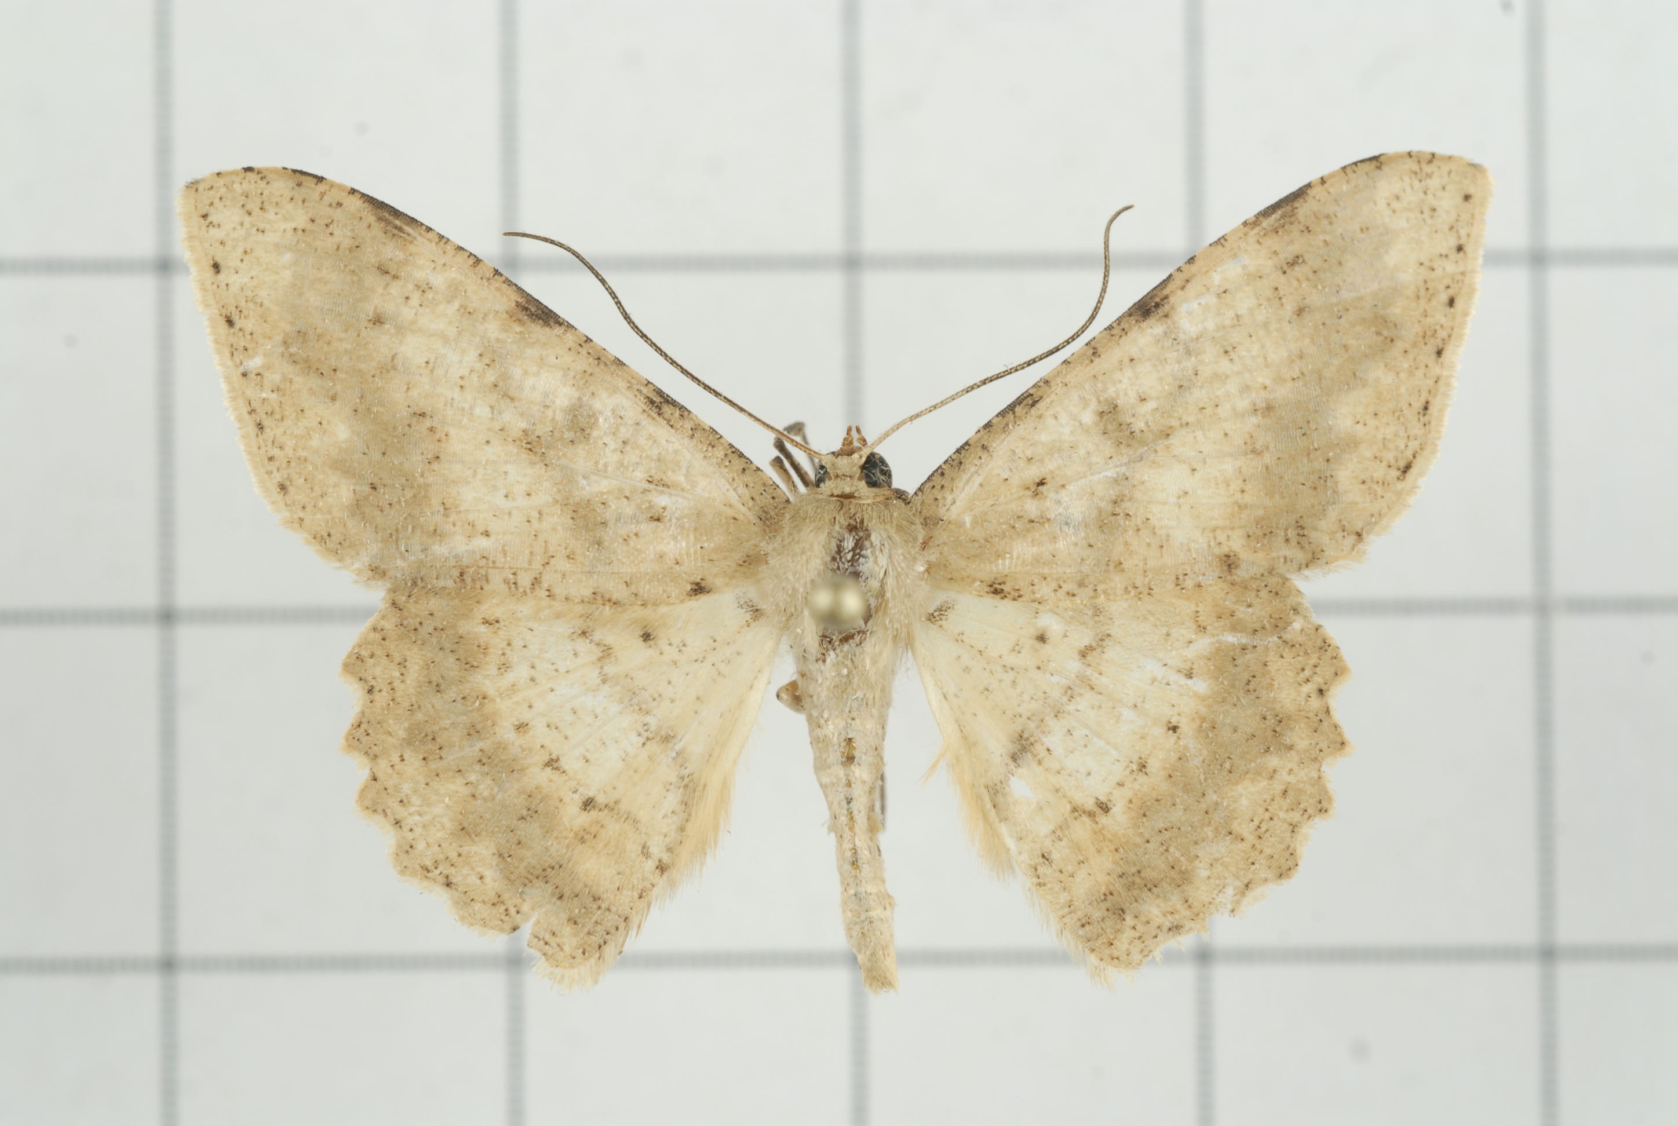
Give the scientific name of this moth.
Luxiaria emphatica
